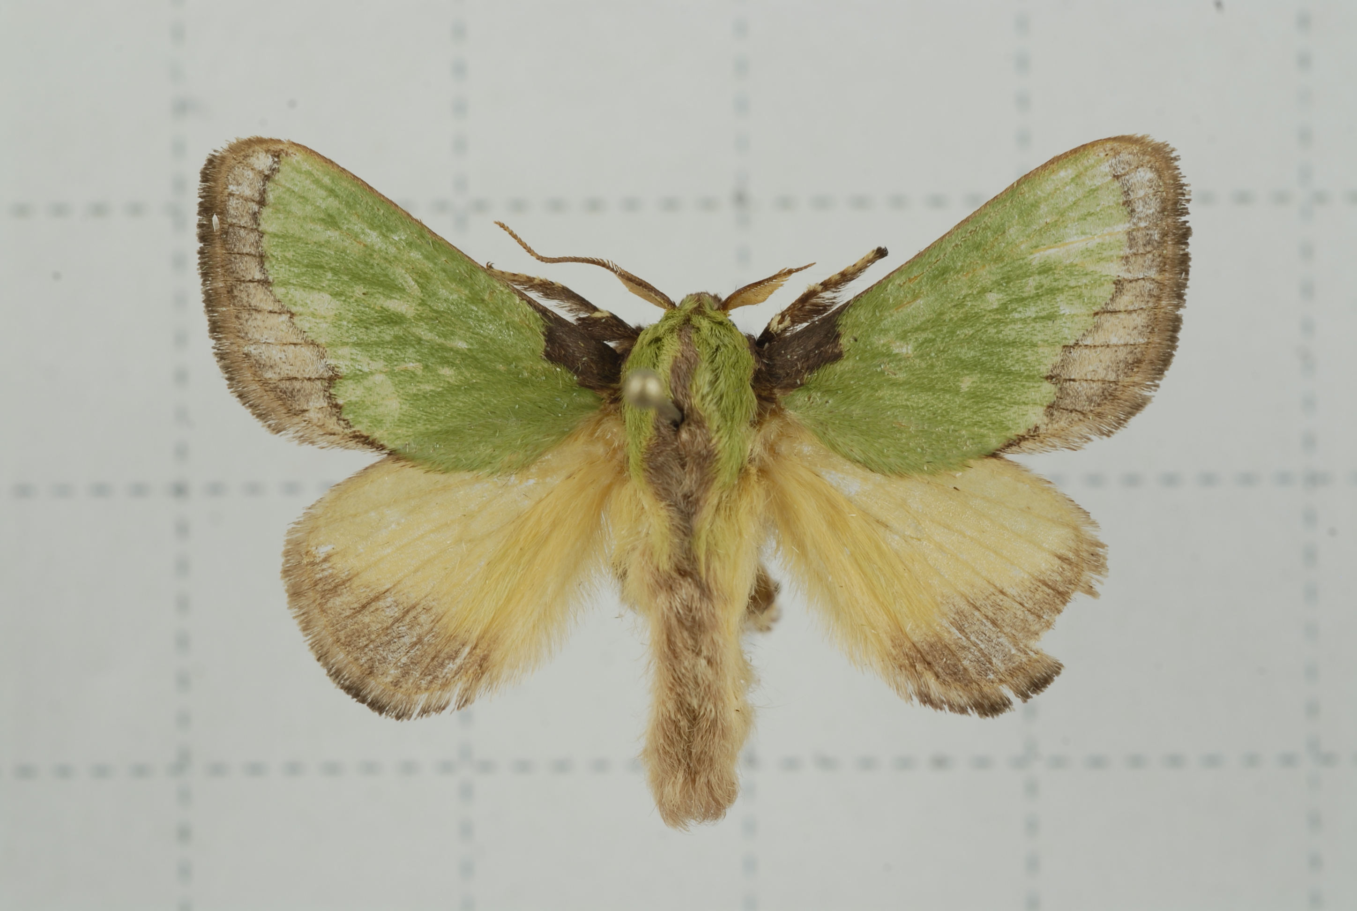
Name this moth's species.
Parasa shirakii
